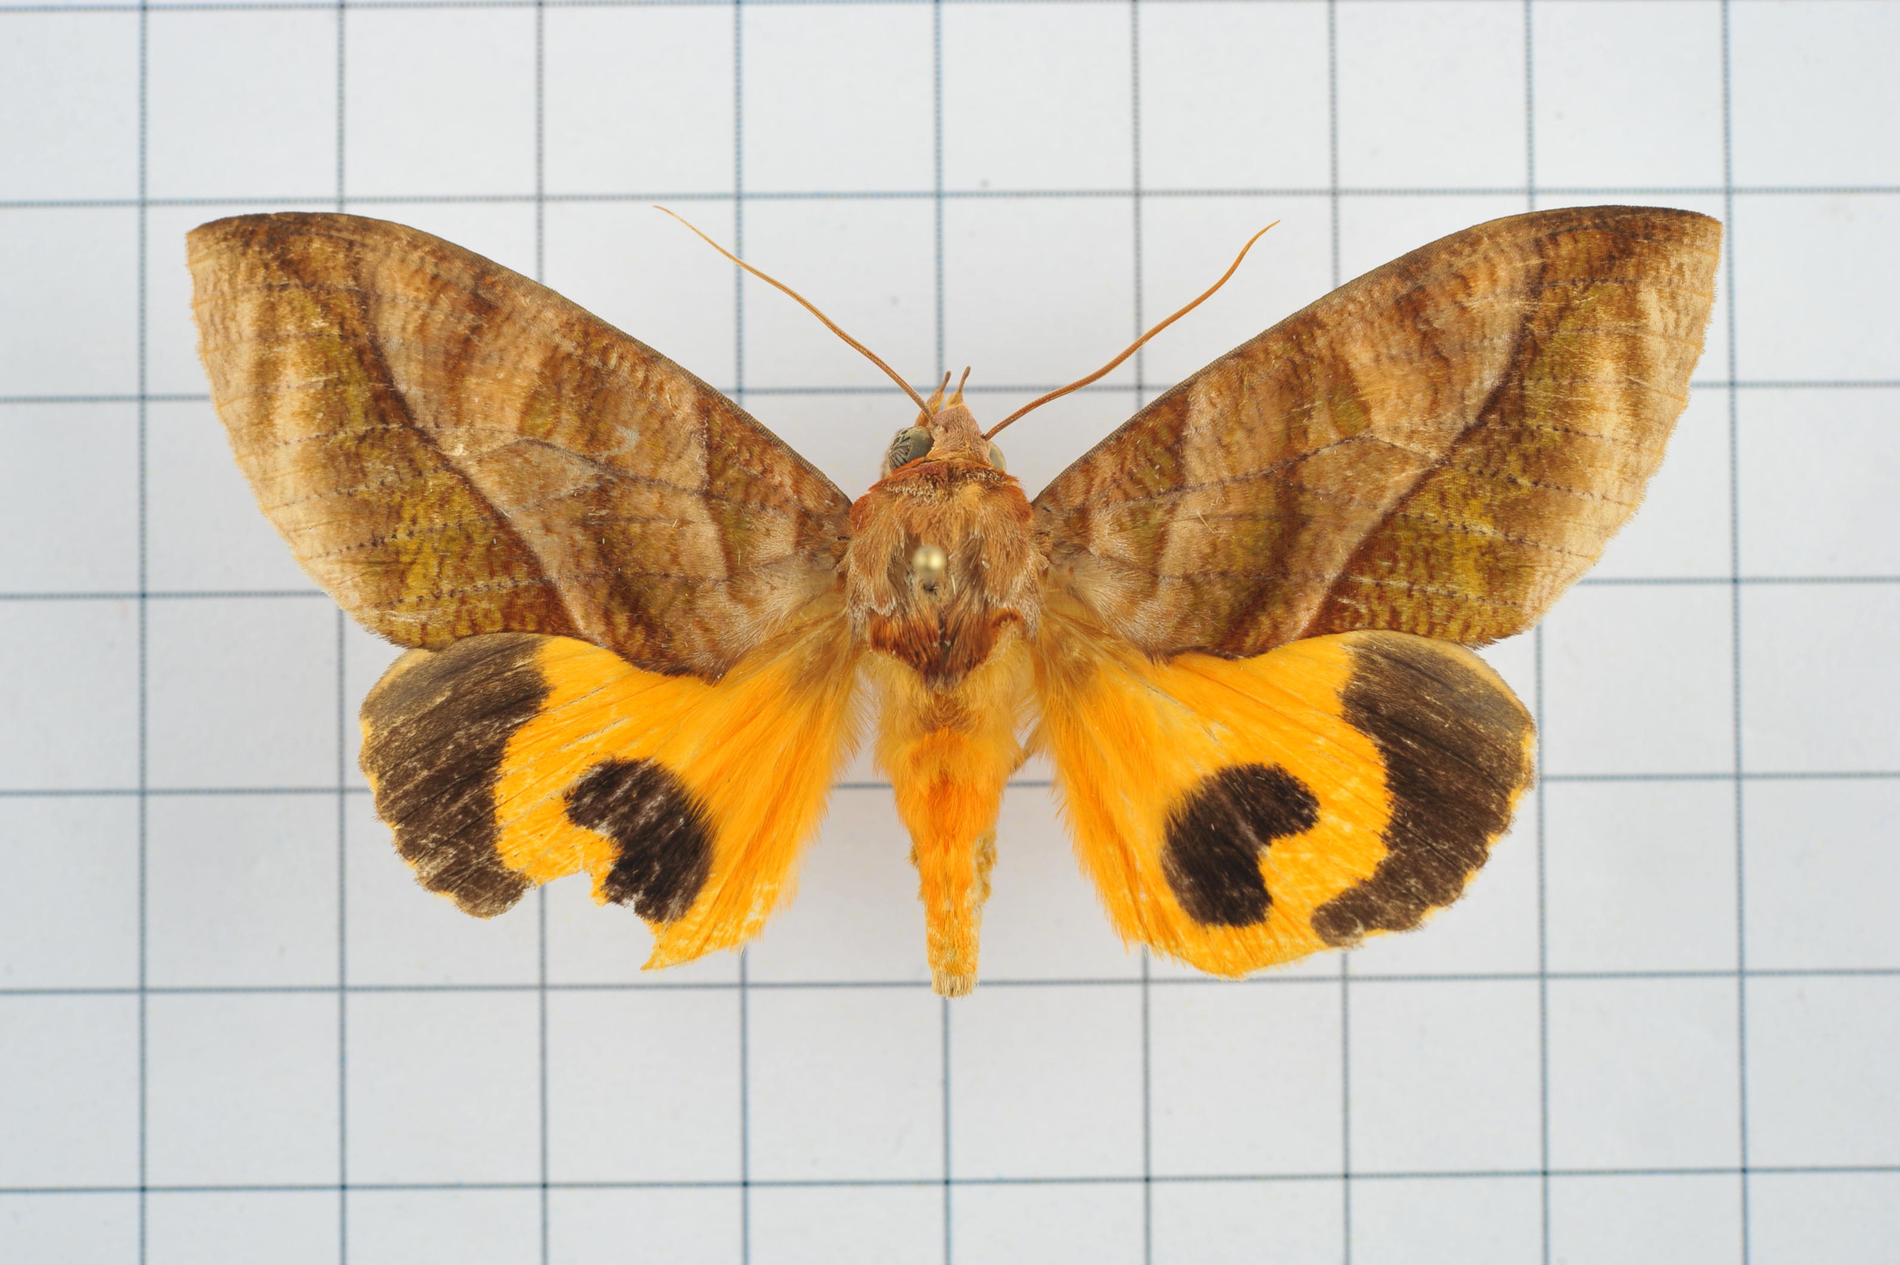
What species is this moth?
Eudocima homaena
